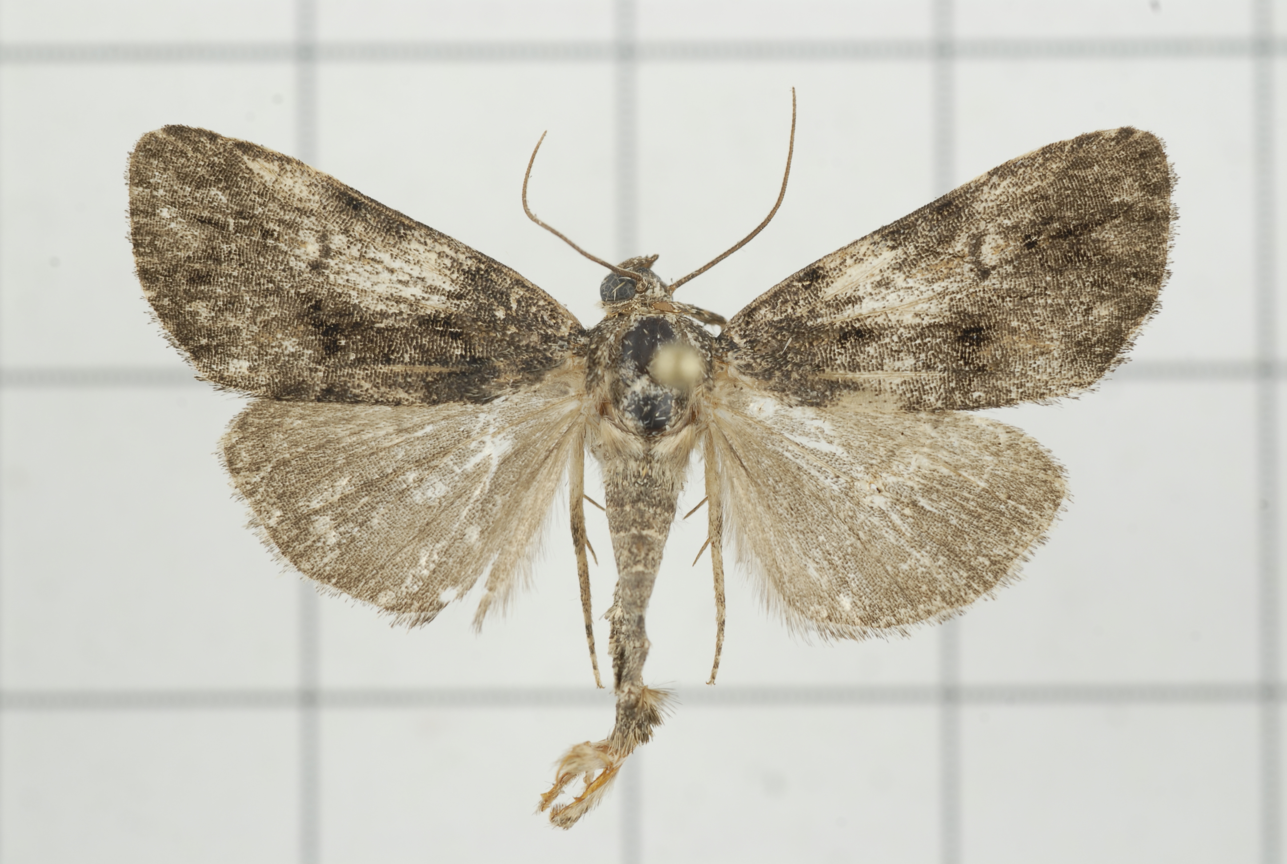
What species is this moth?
Gerbathodes paupera
